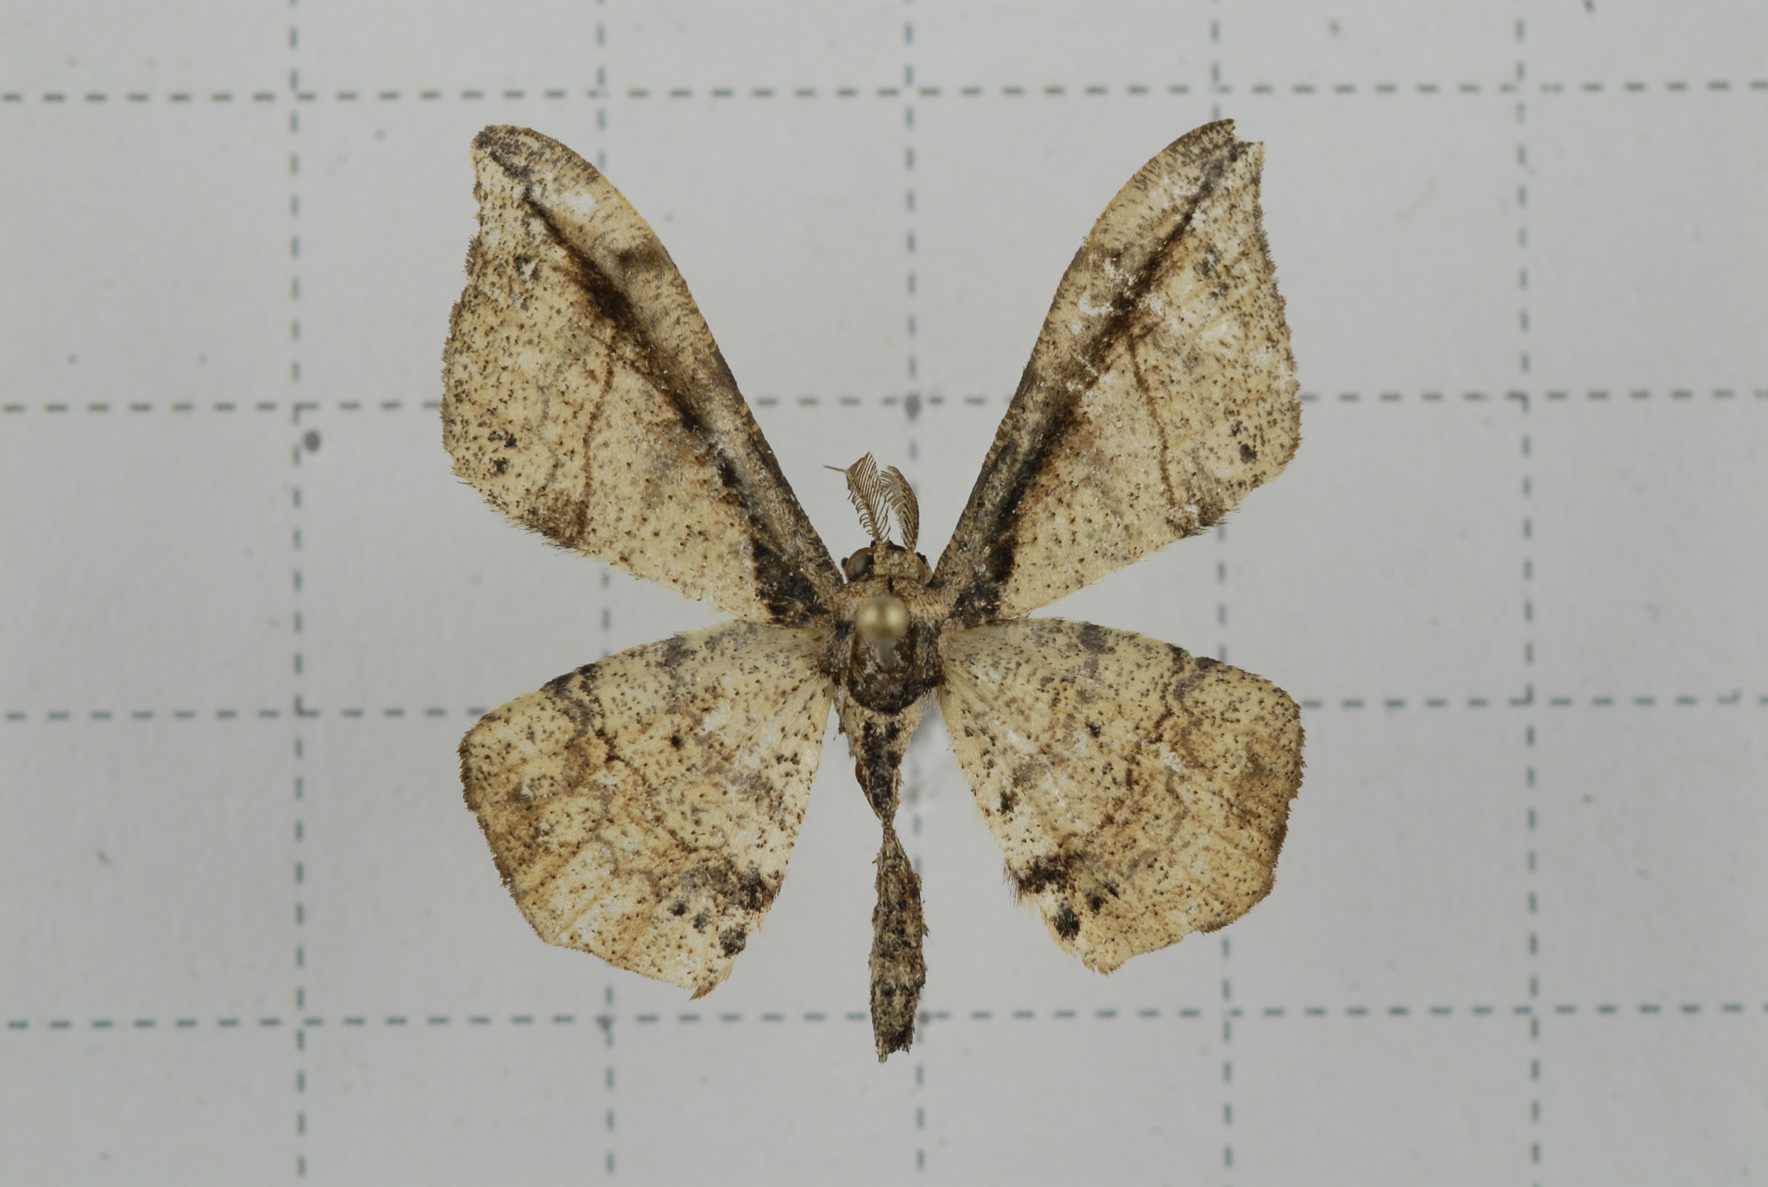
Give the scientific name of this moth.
Hyposidra infixaria
